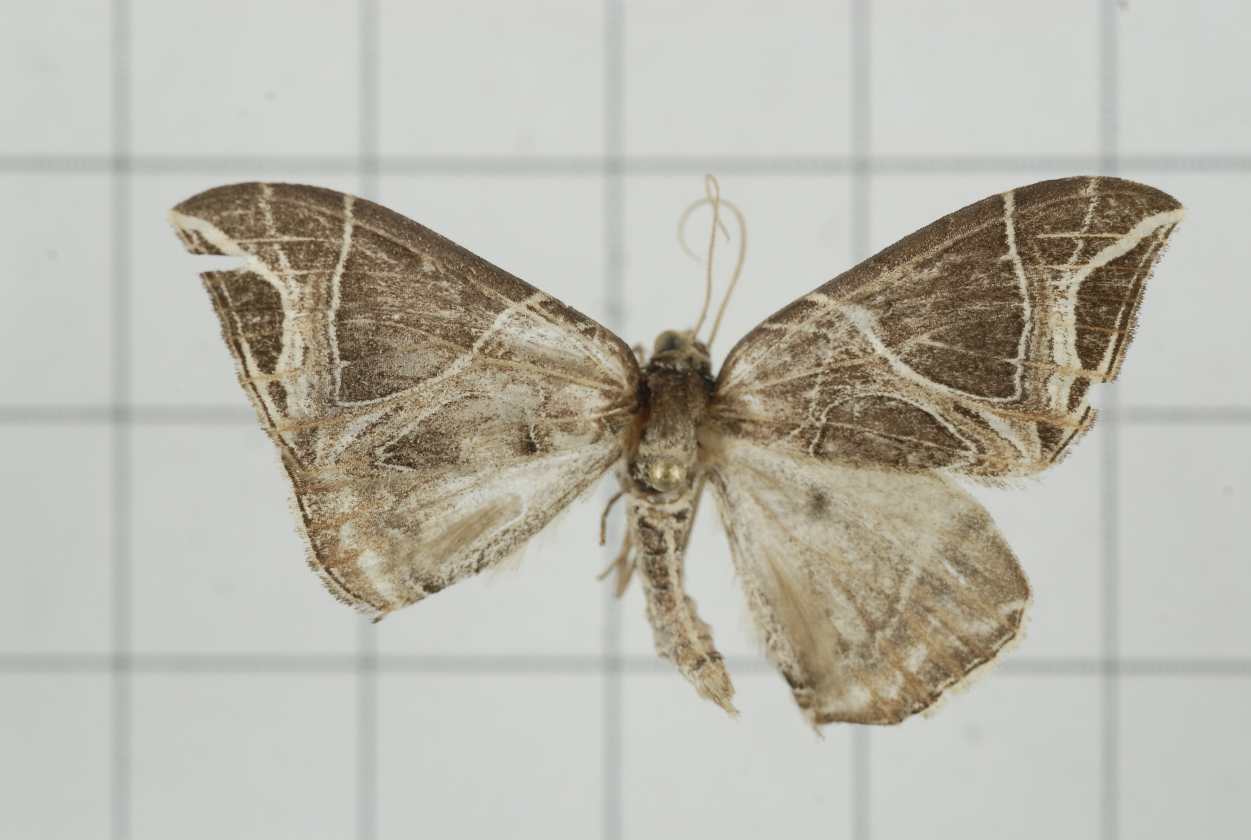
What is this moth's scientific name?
Ecliptopera rectilinea kanshinensis
